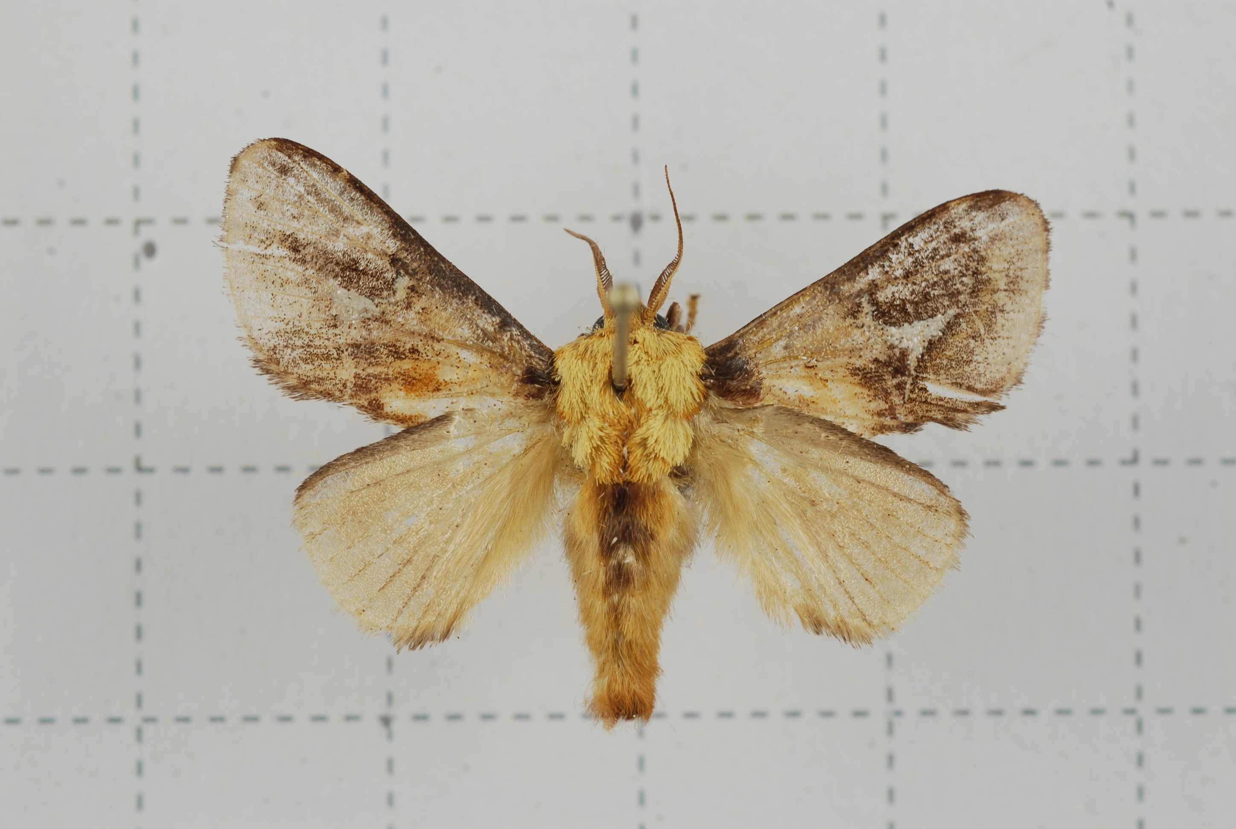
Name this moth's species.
Miresa fulgida
